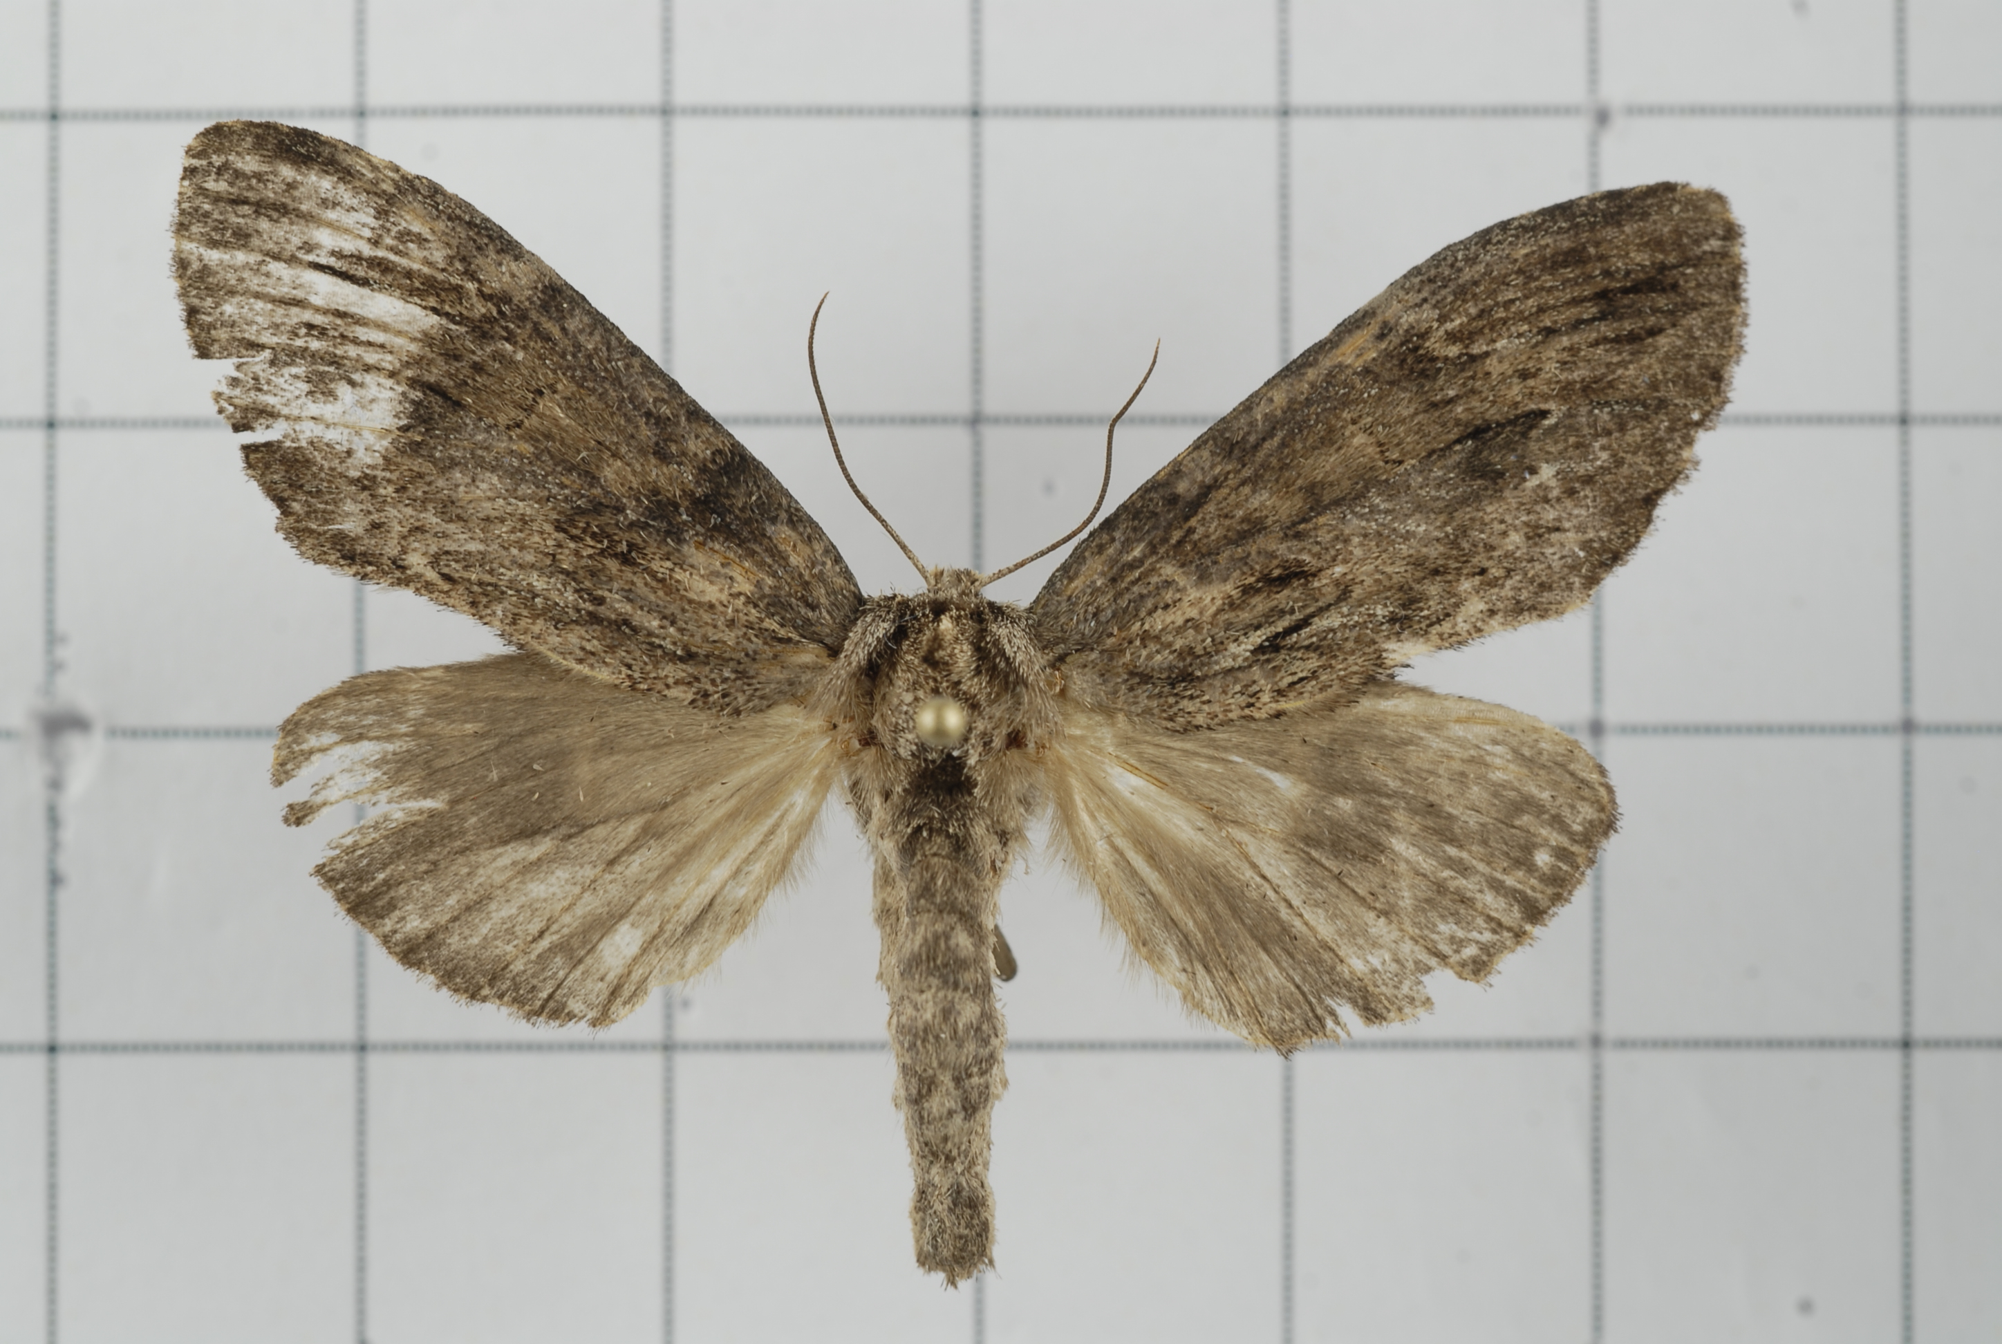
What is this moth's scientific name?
Allodontoides tenebrosa
